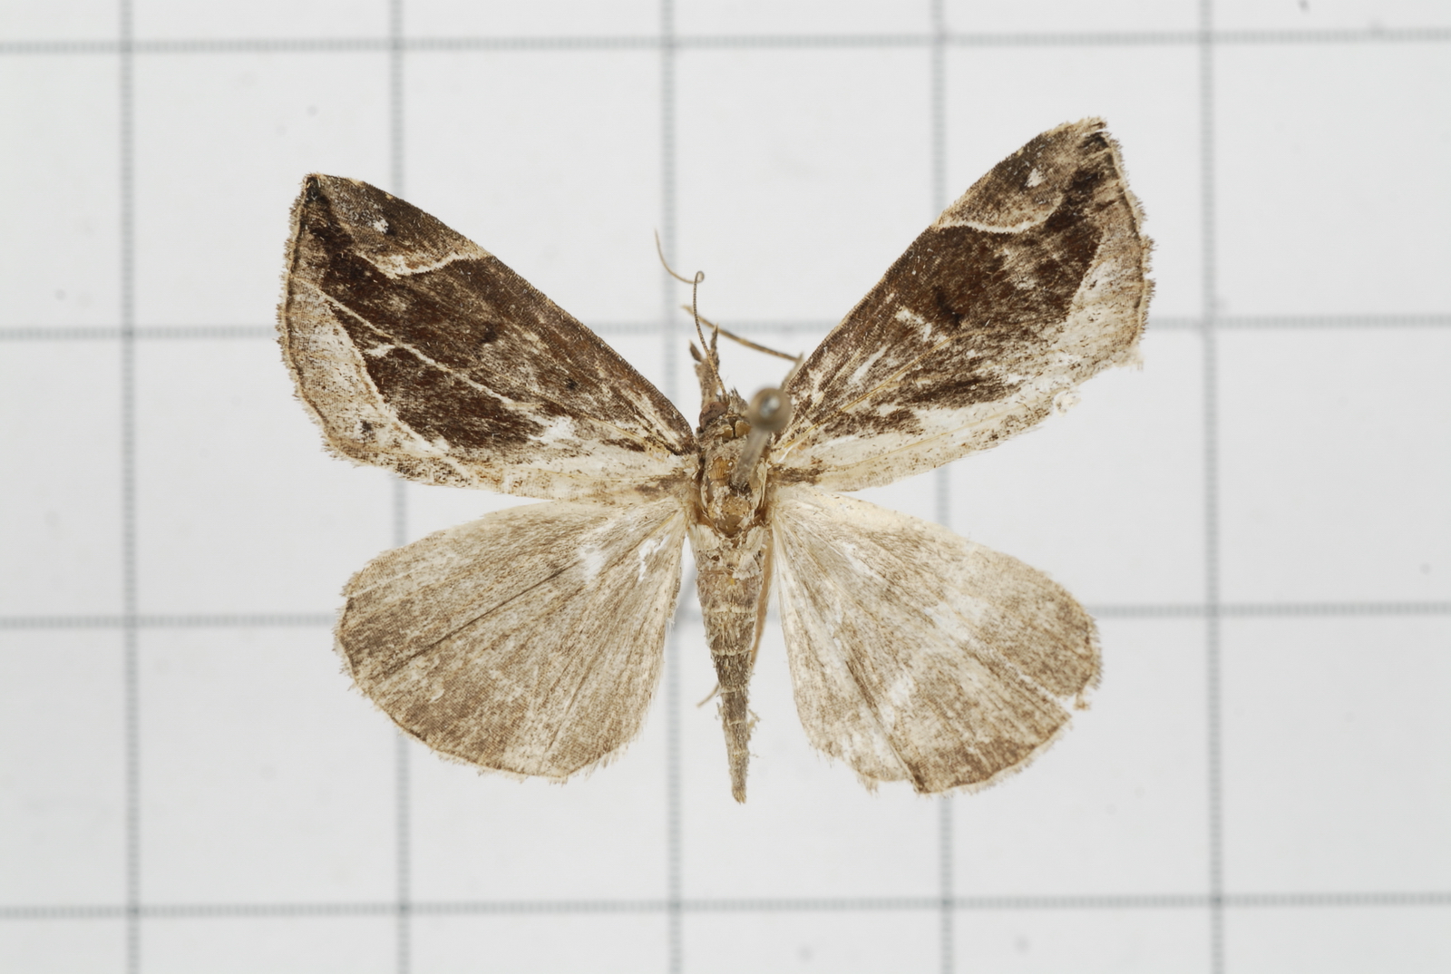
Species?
Hypena perspicua
